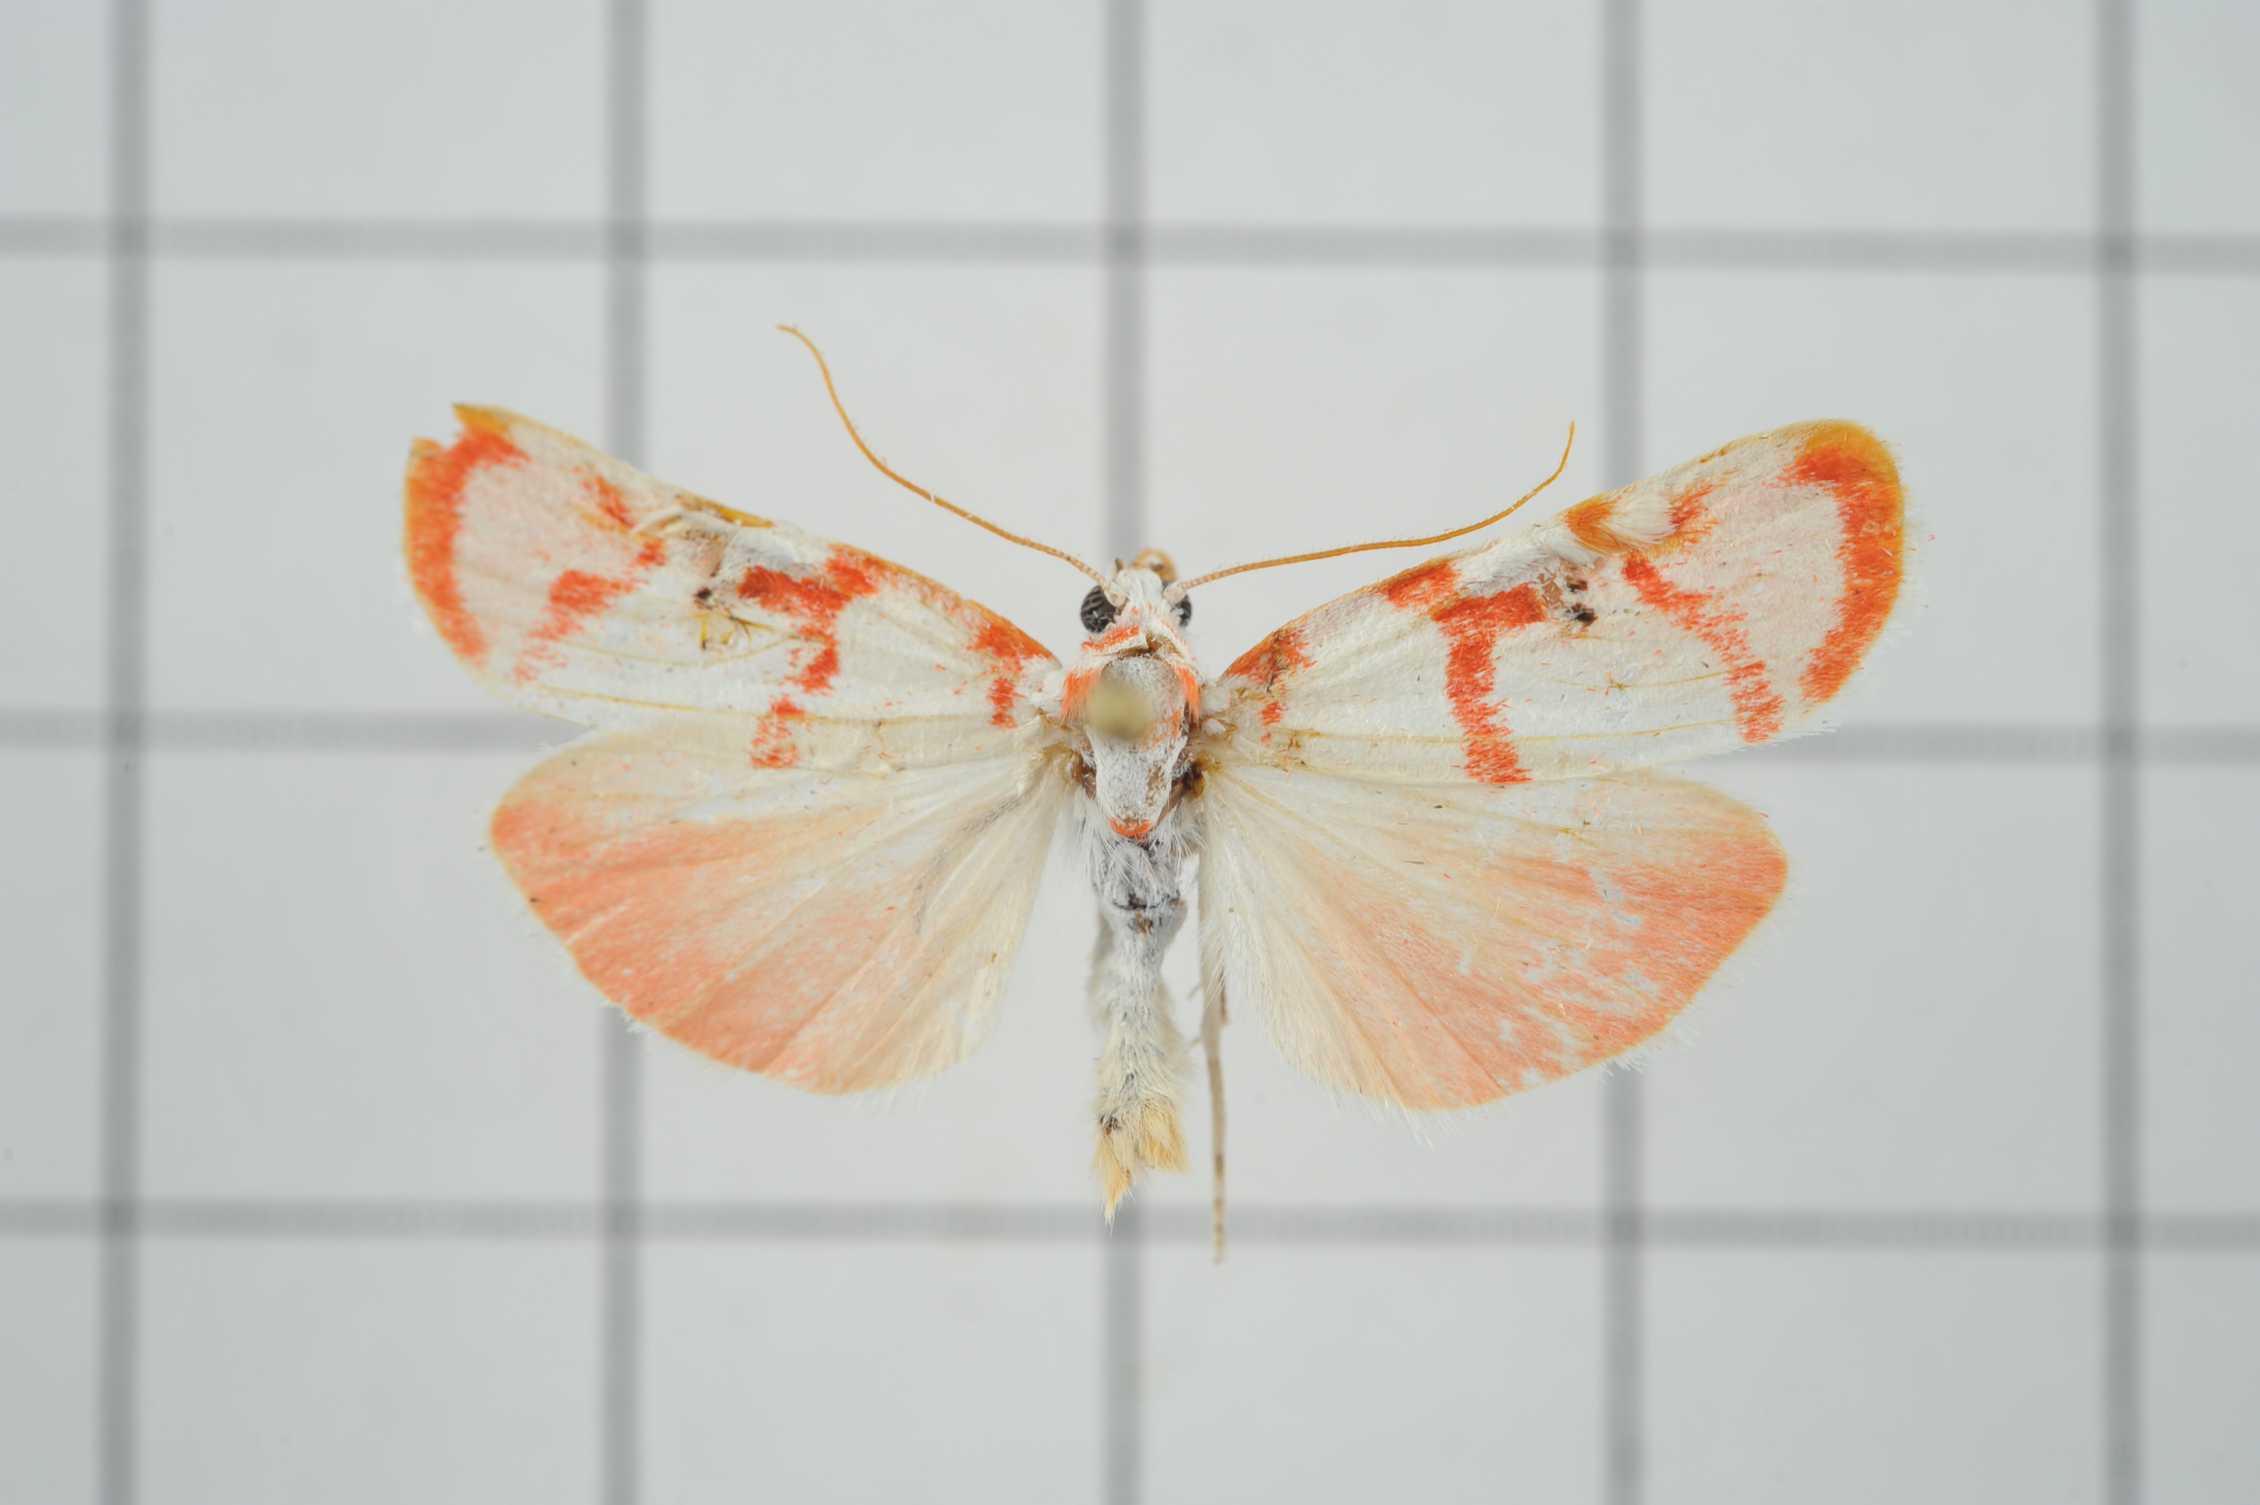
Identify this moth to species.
Cyana hamata hamata
